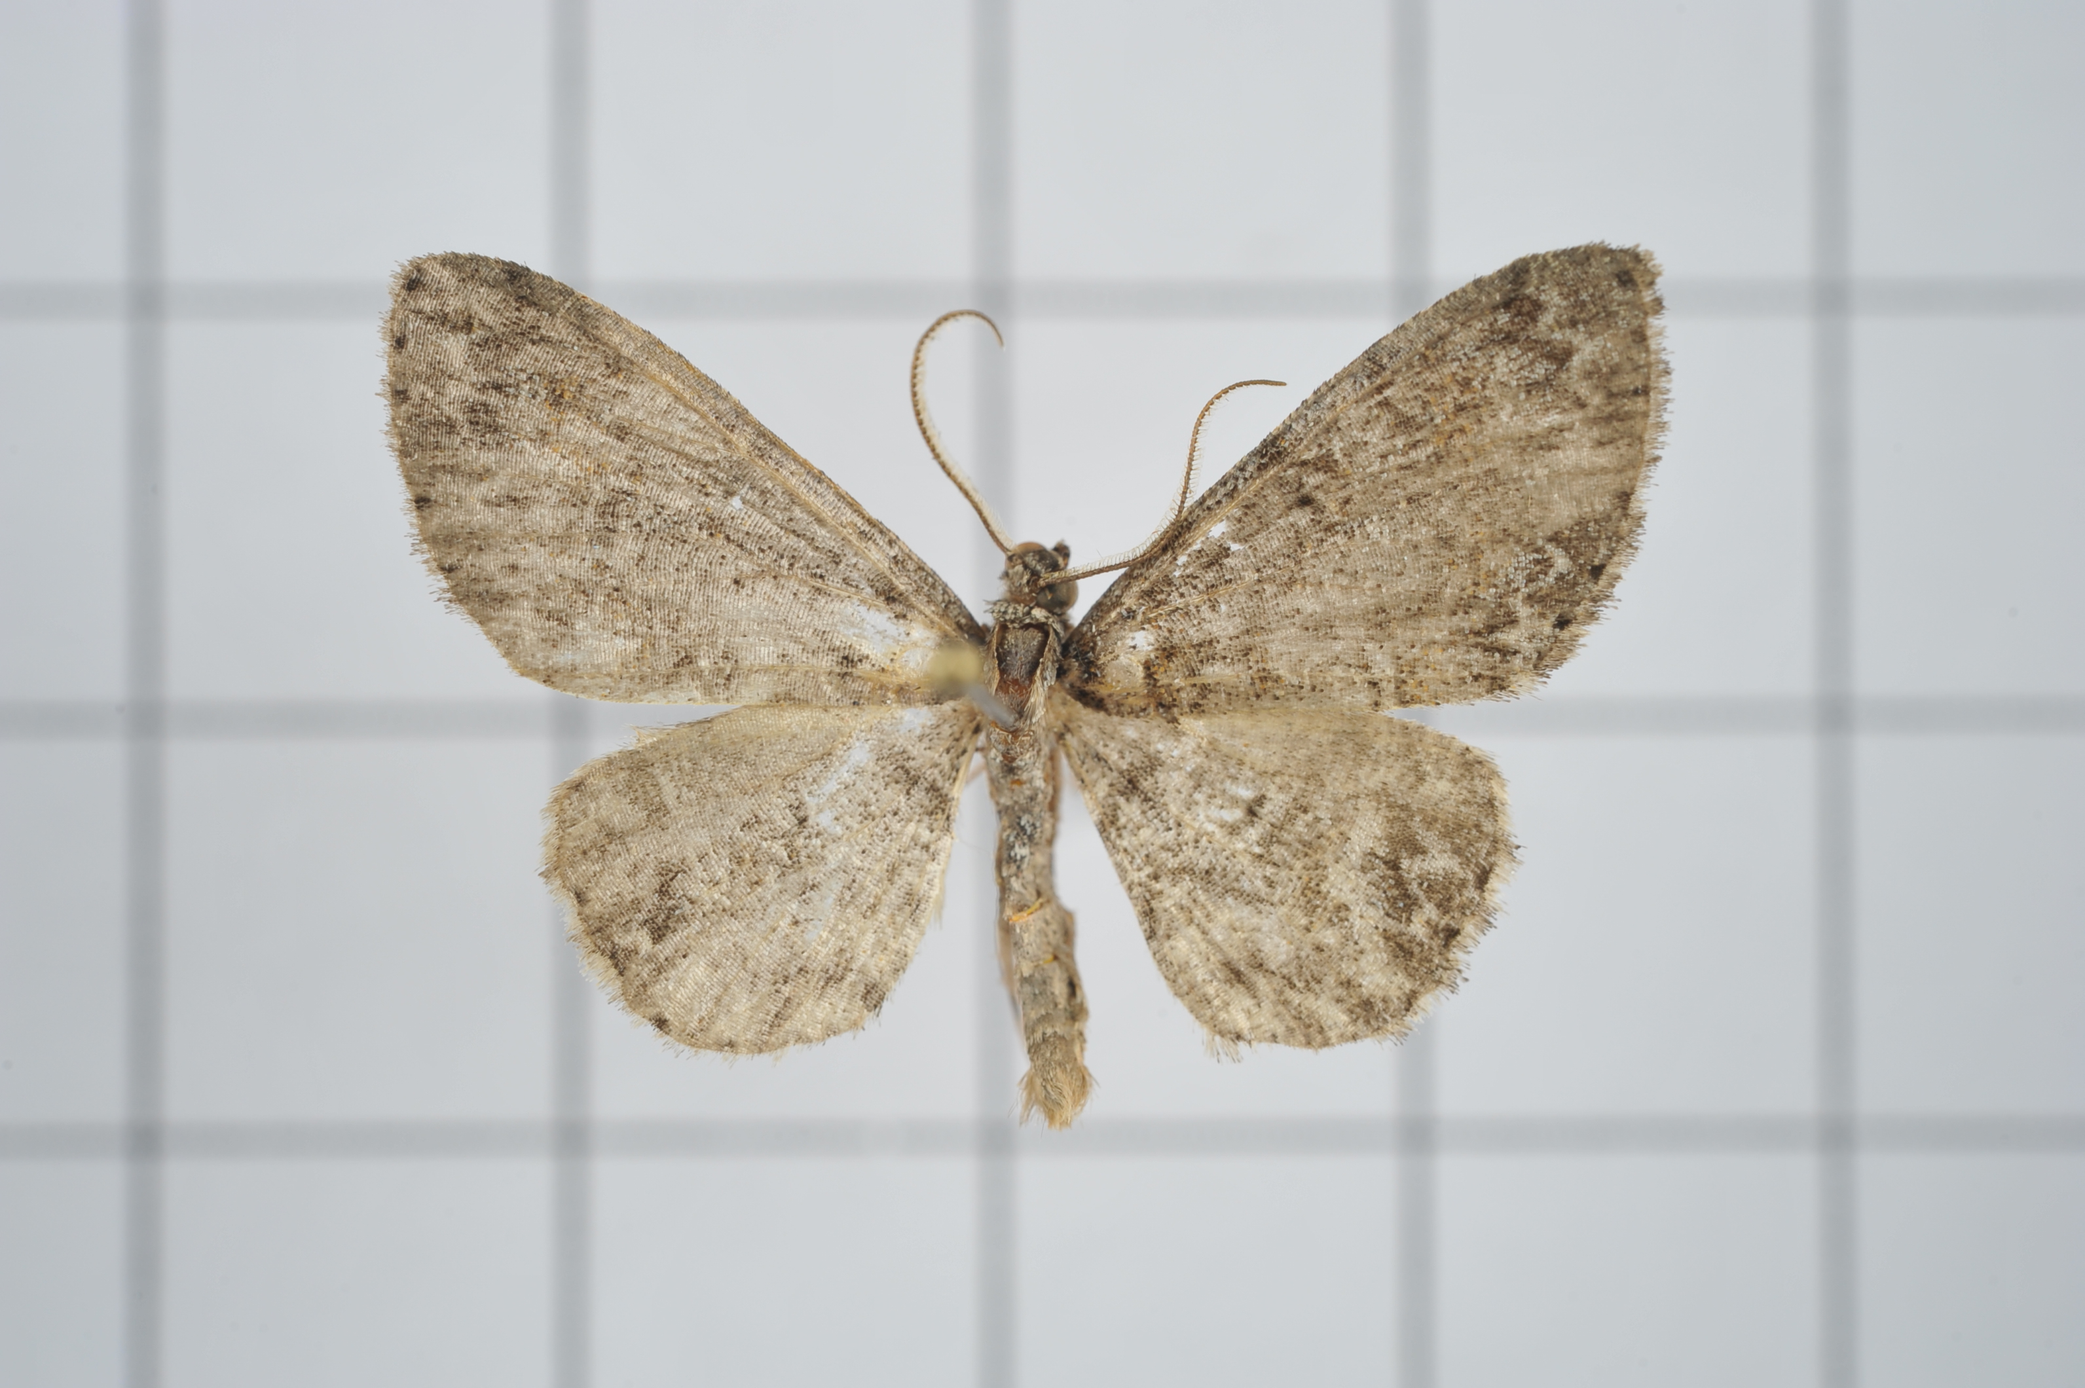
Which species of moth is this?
Aethalura duplicata
